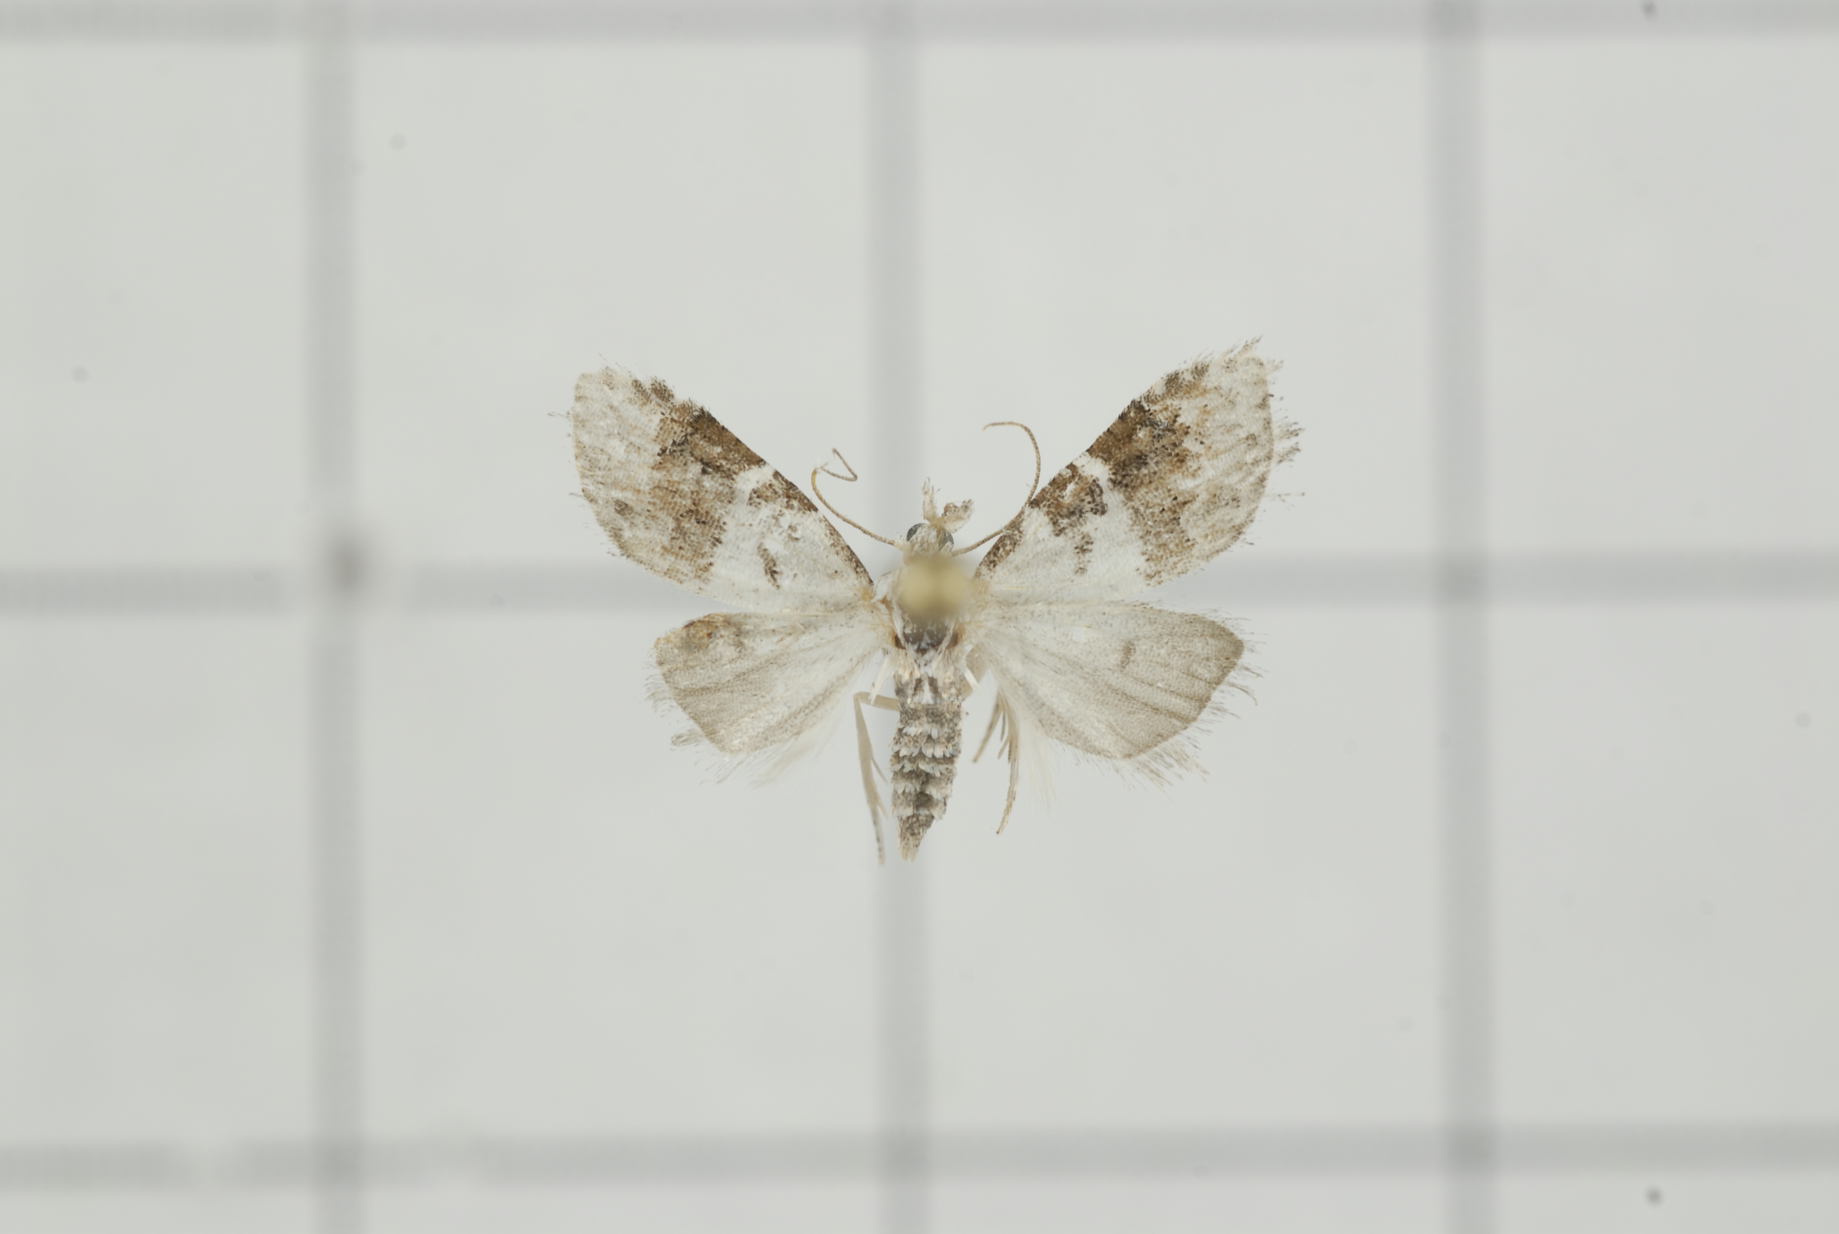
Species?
Nola lucidalis nephodes
